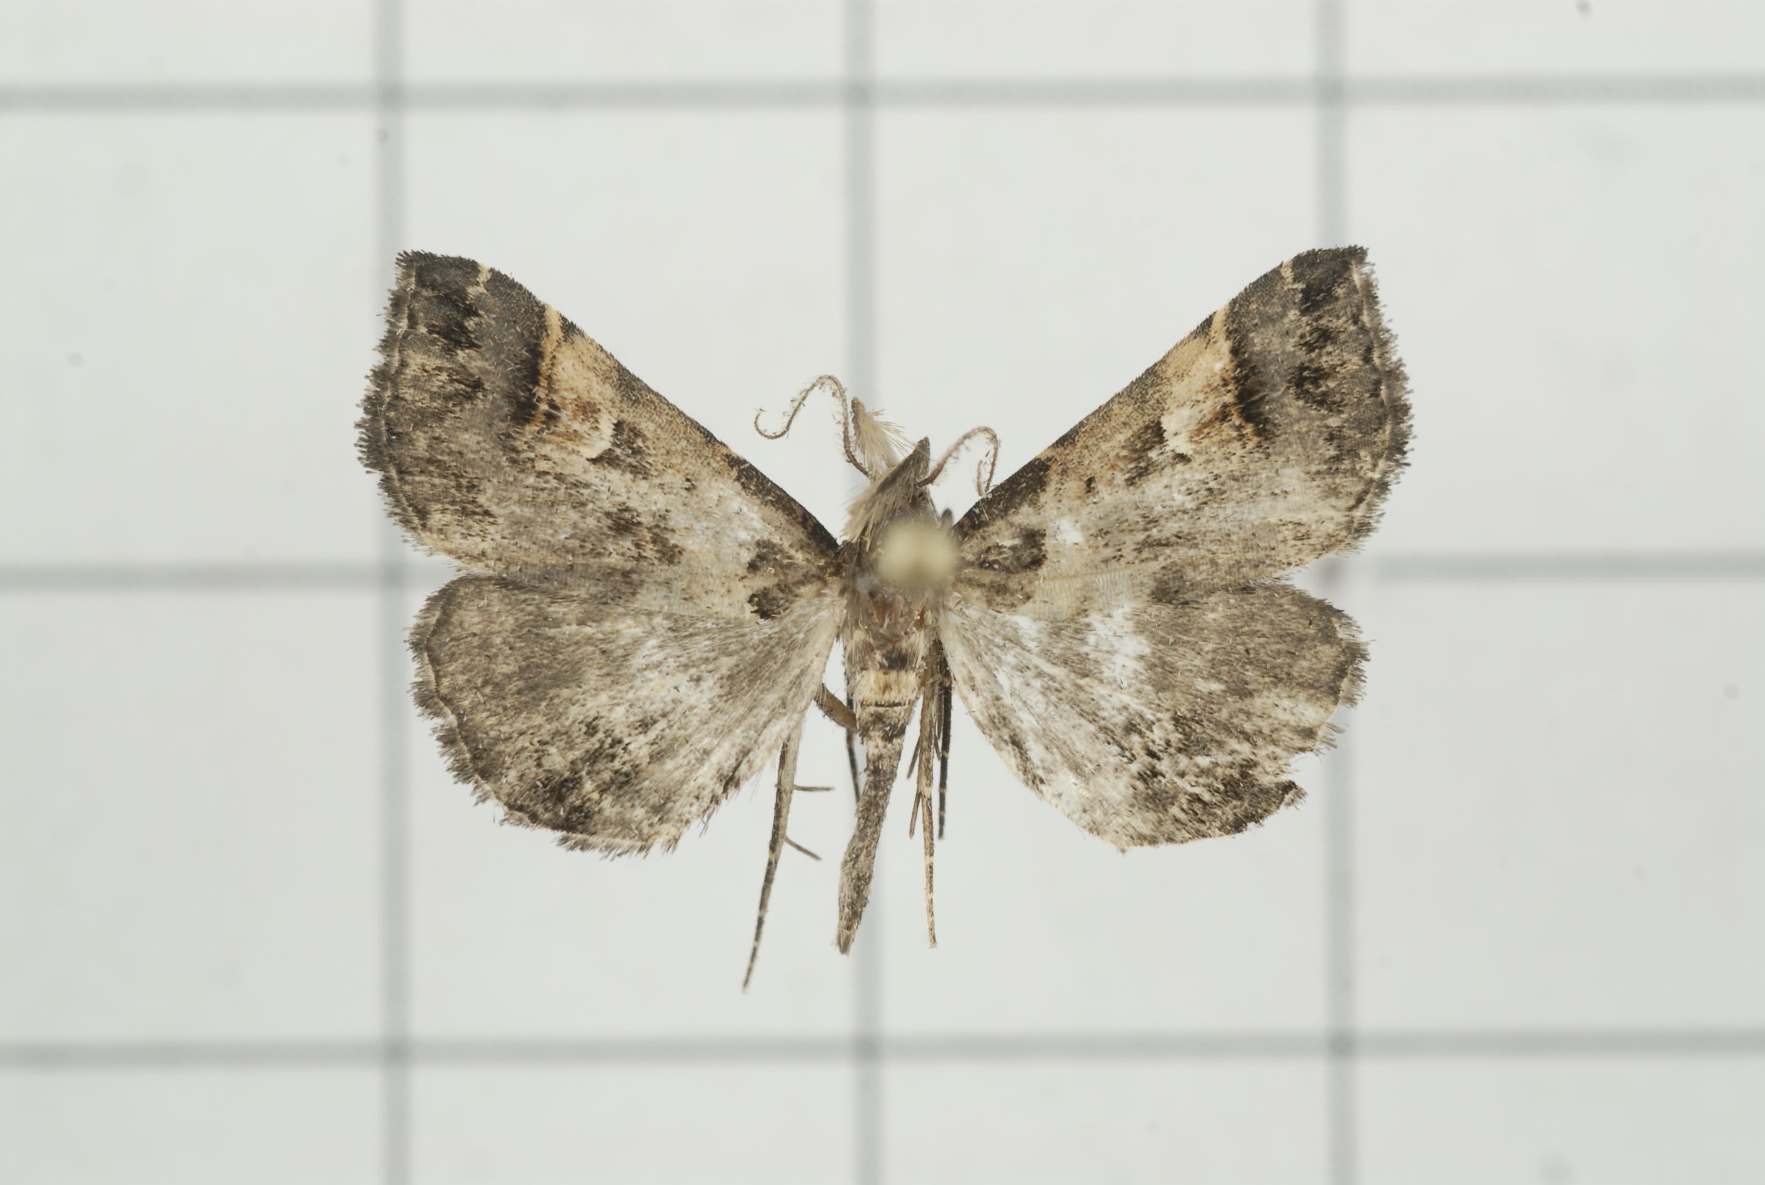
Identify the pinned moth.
Bertula abjudicalis
